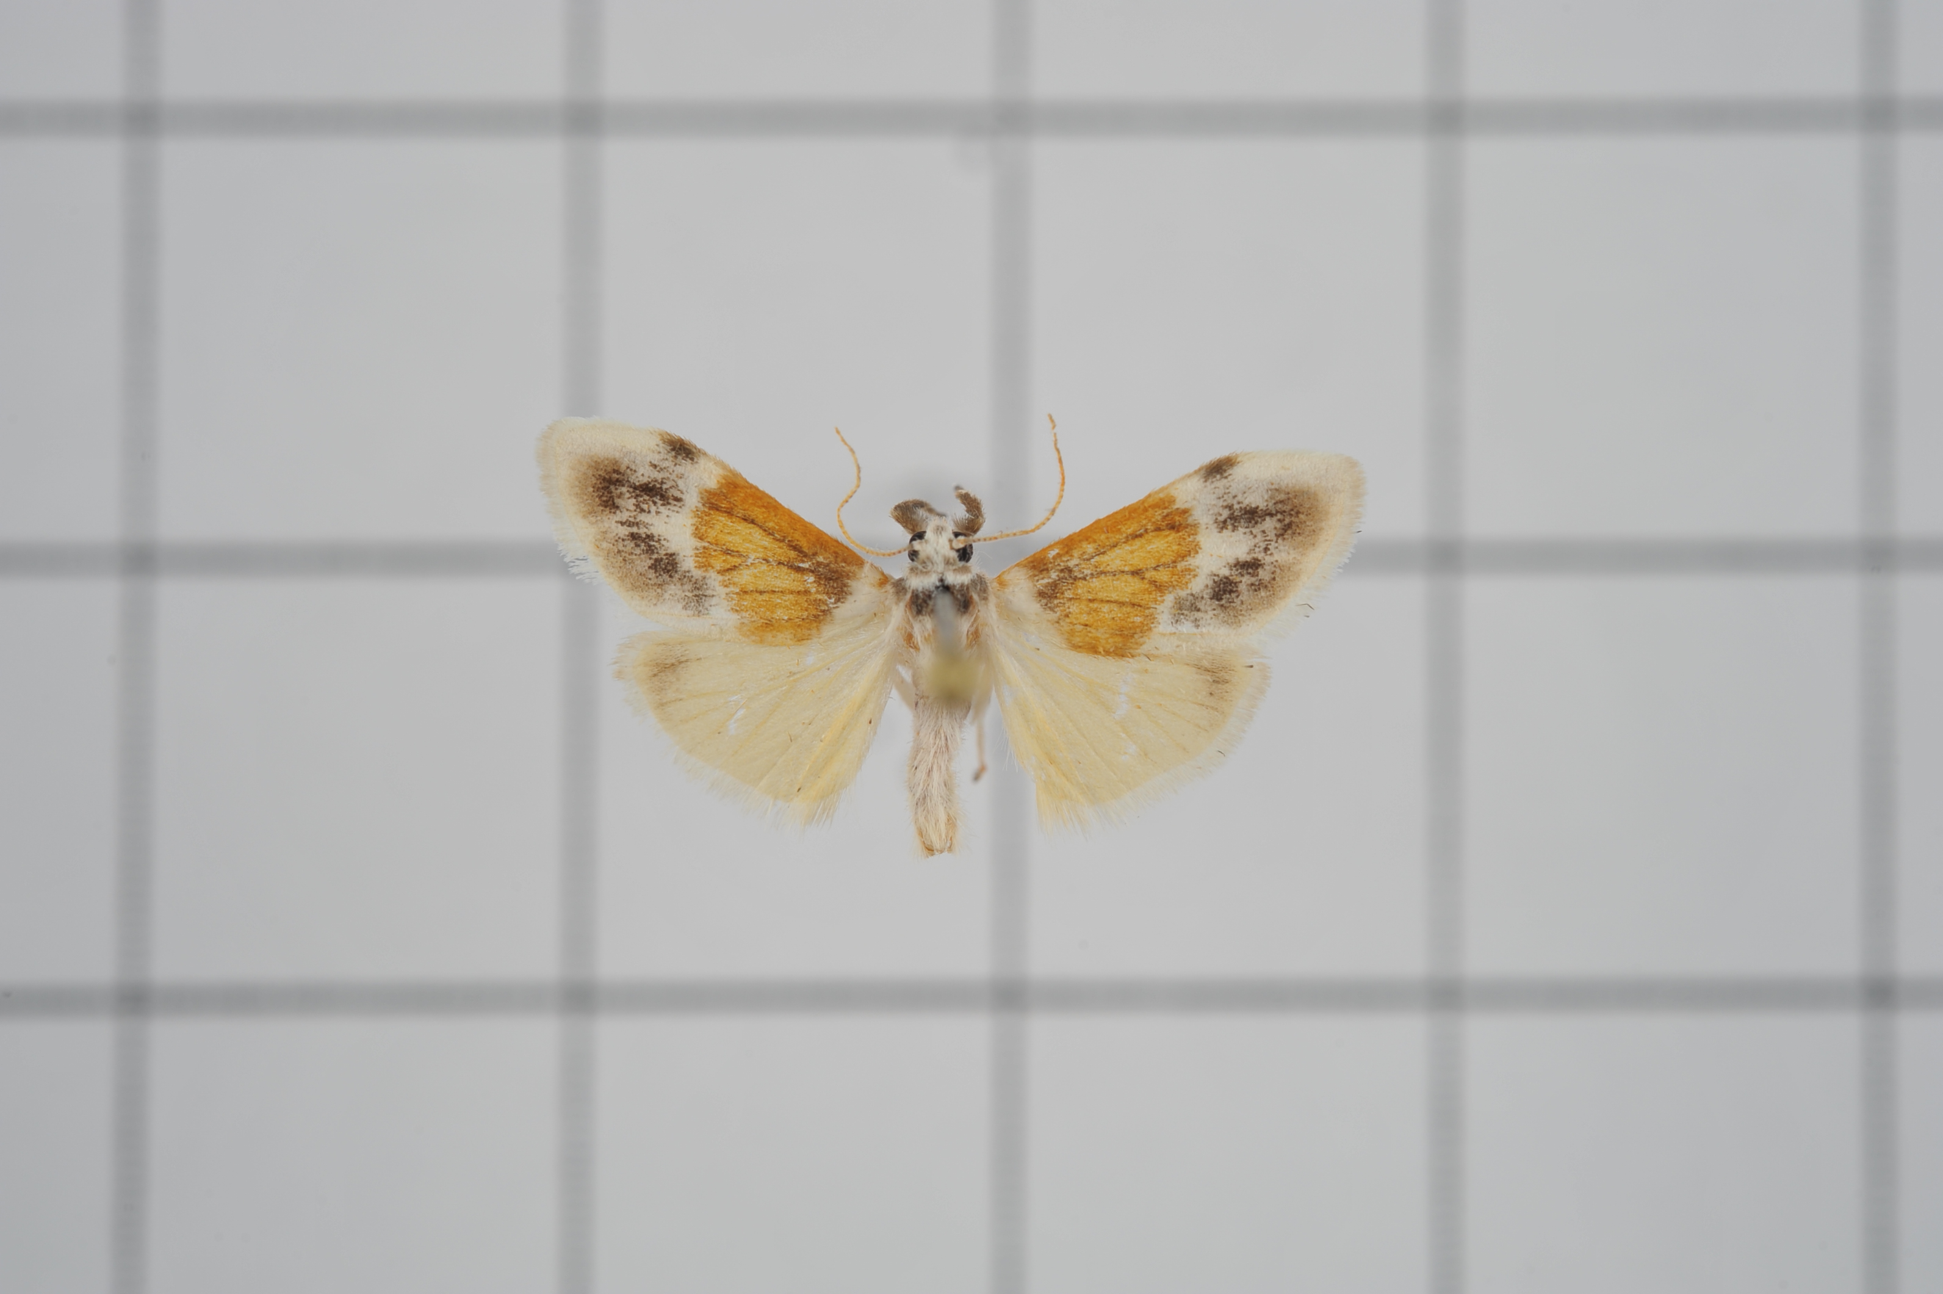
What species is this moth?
Nanarsine semilutea
